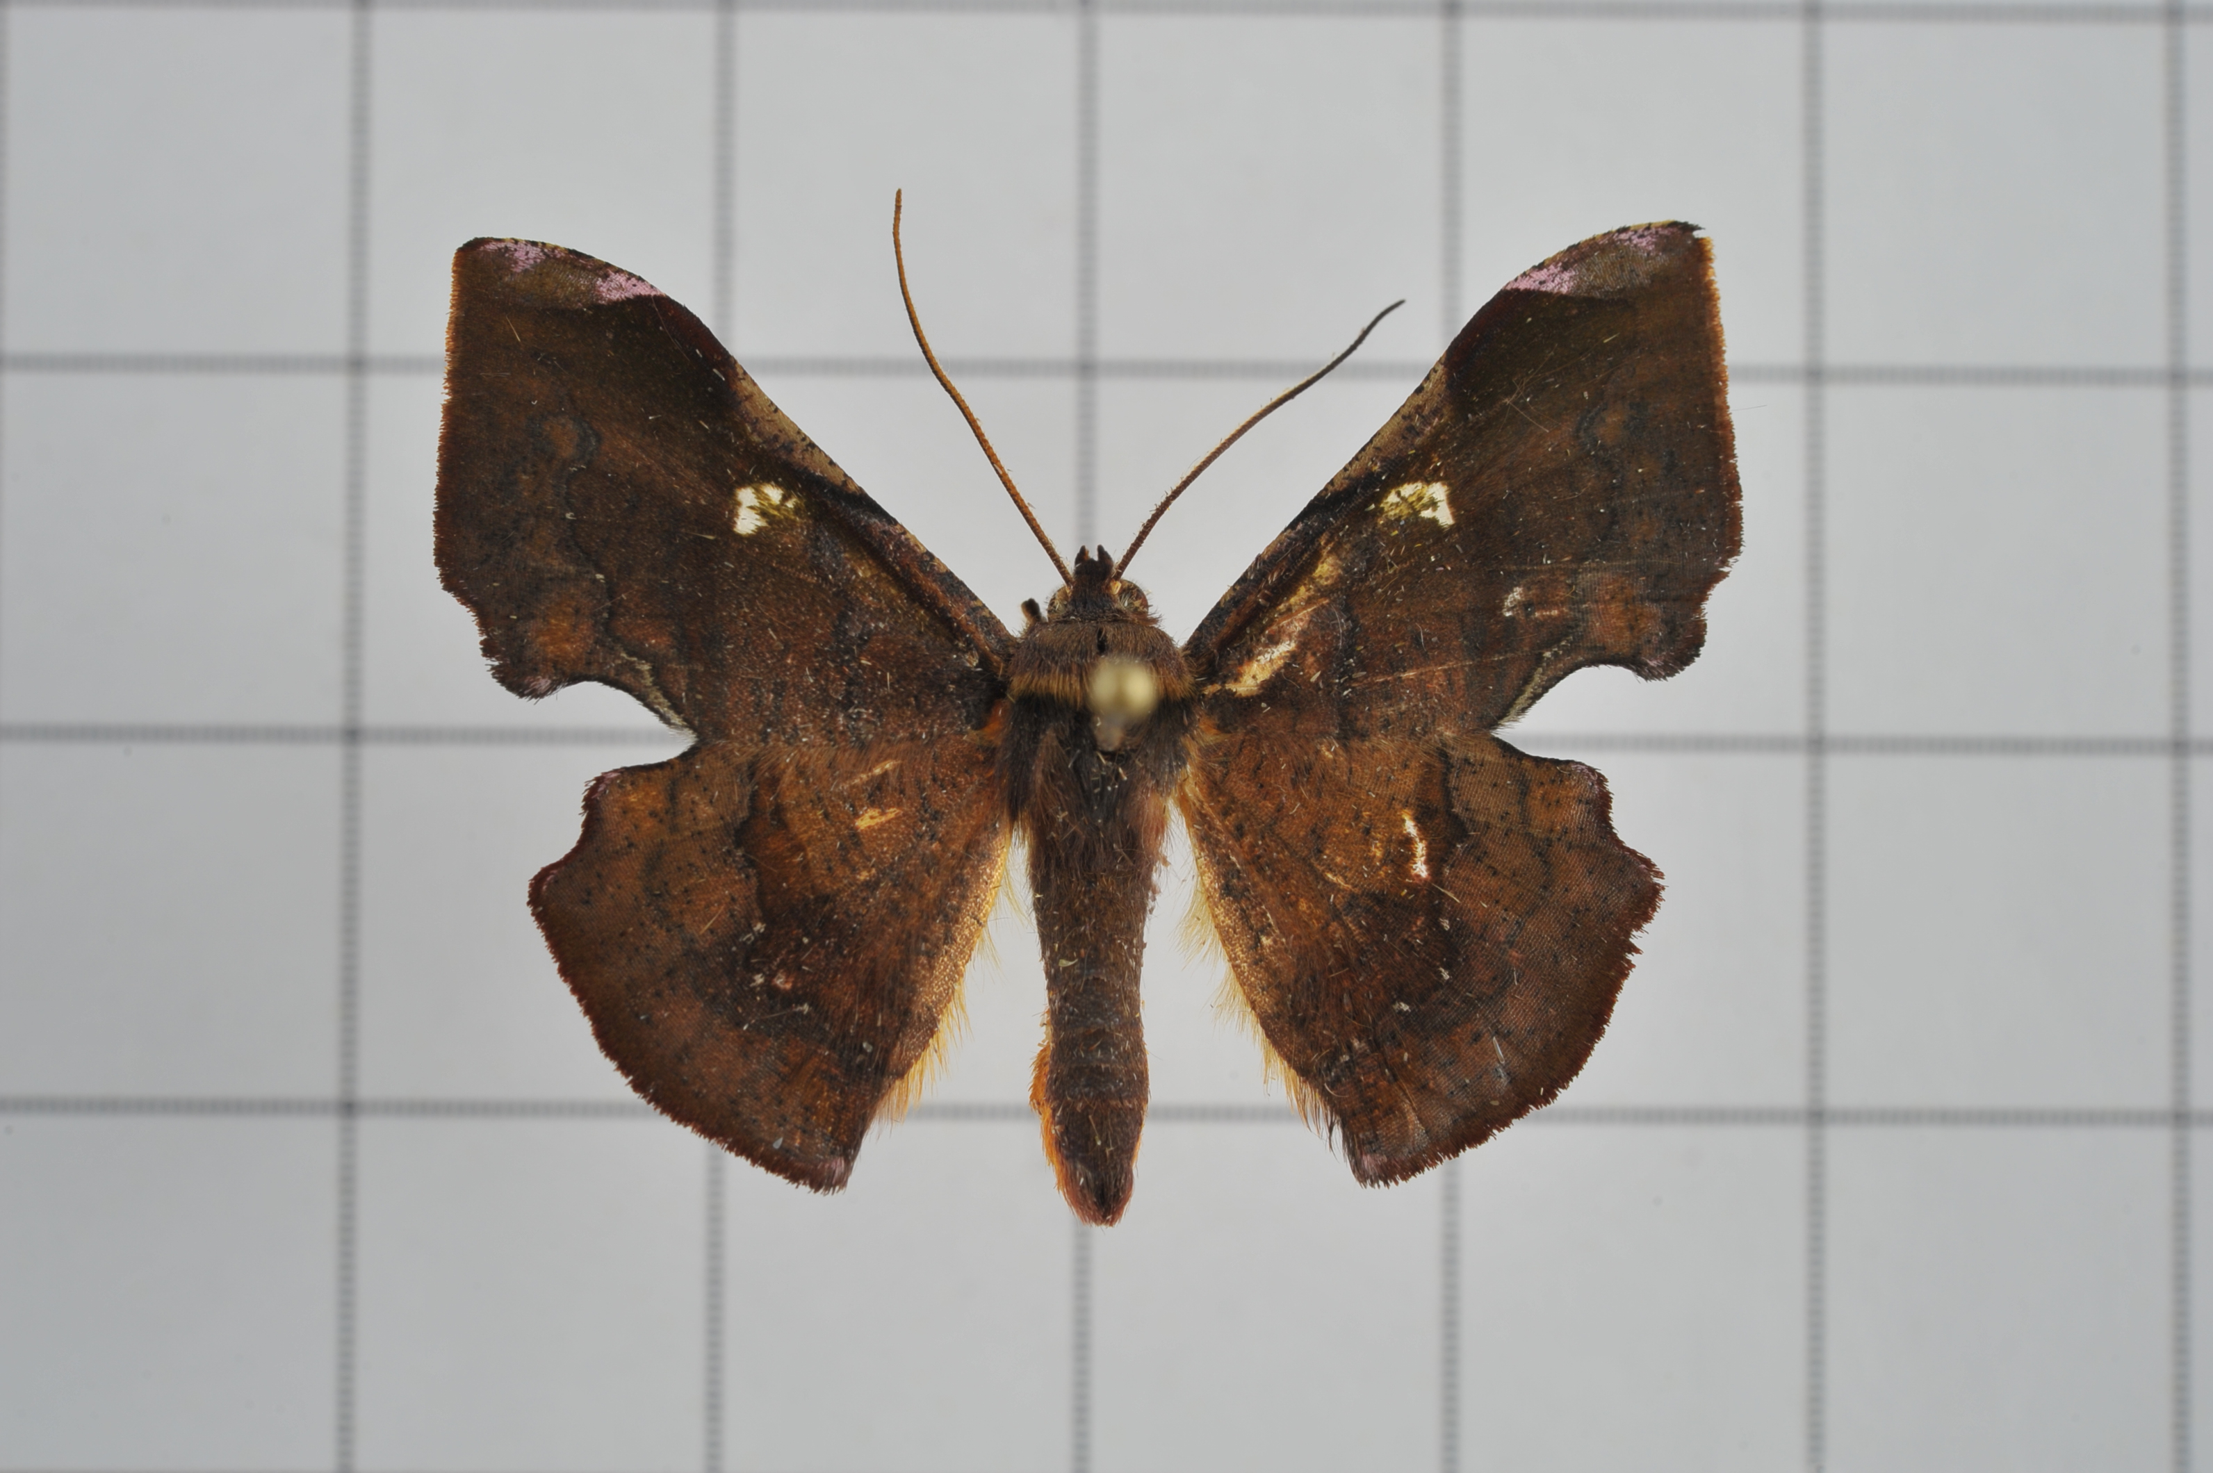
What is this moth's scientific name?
Fascellina chromataria
